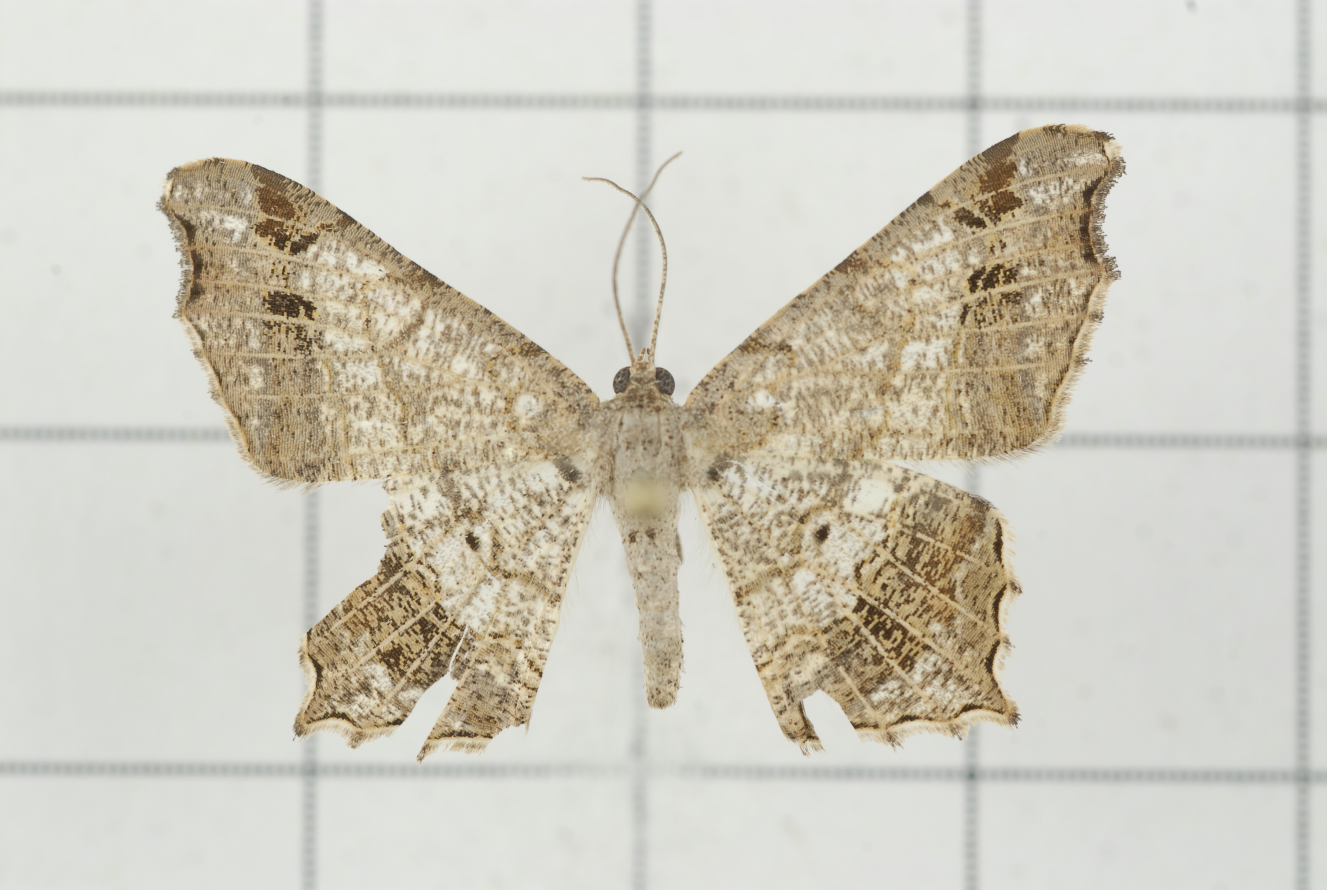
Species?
Chiasmia emersaria
